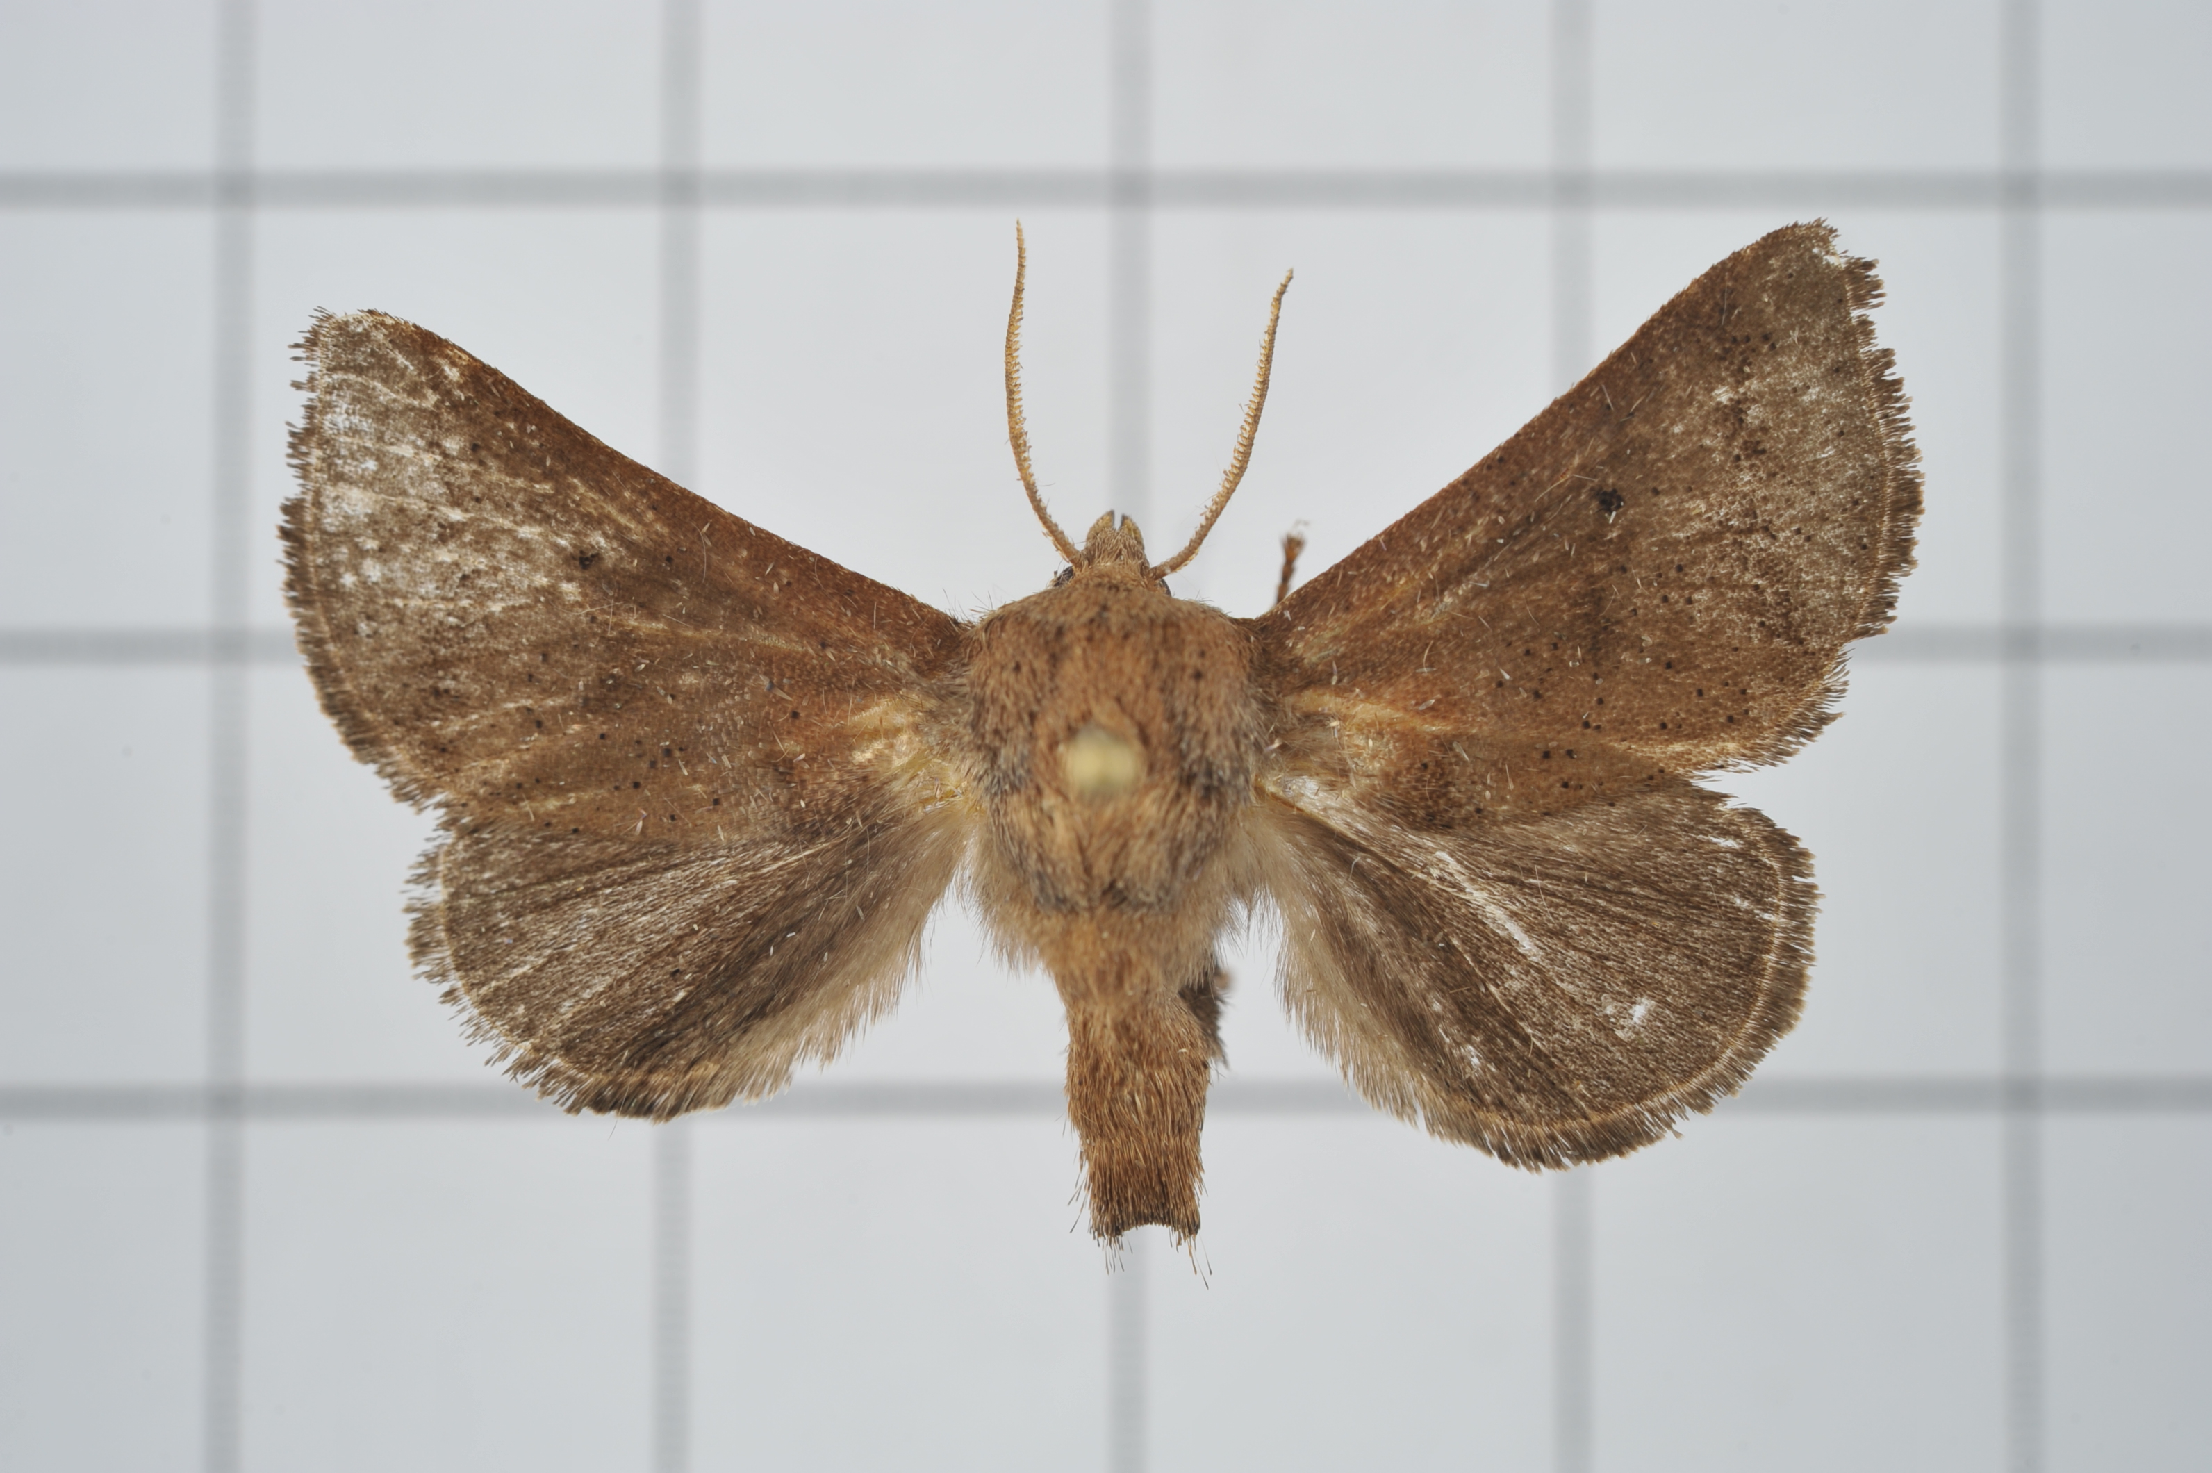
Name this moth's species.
Griseothosea rufula
